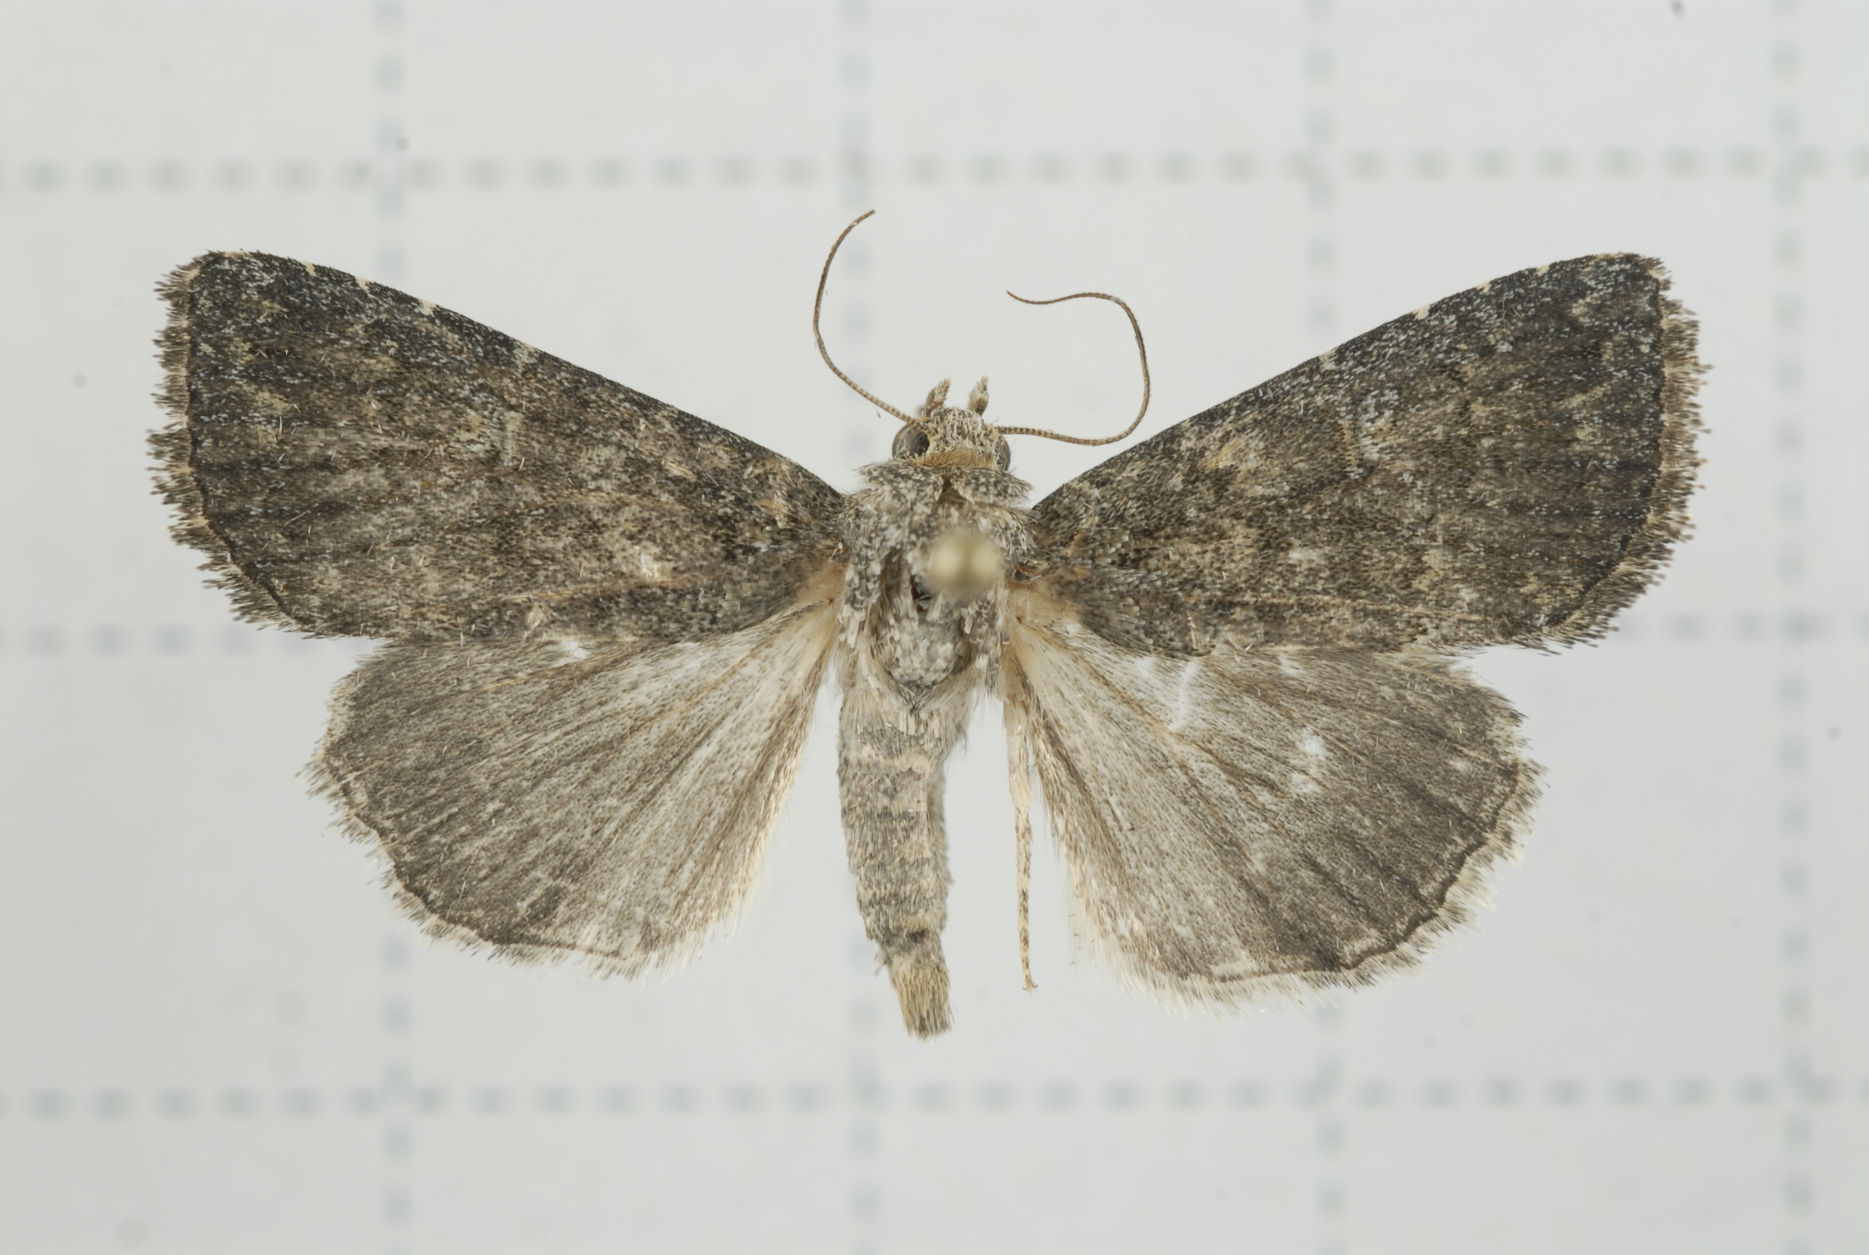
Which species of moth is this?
Condica illecta
